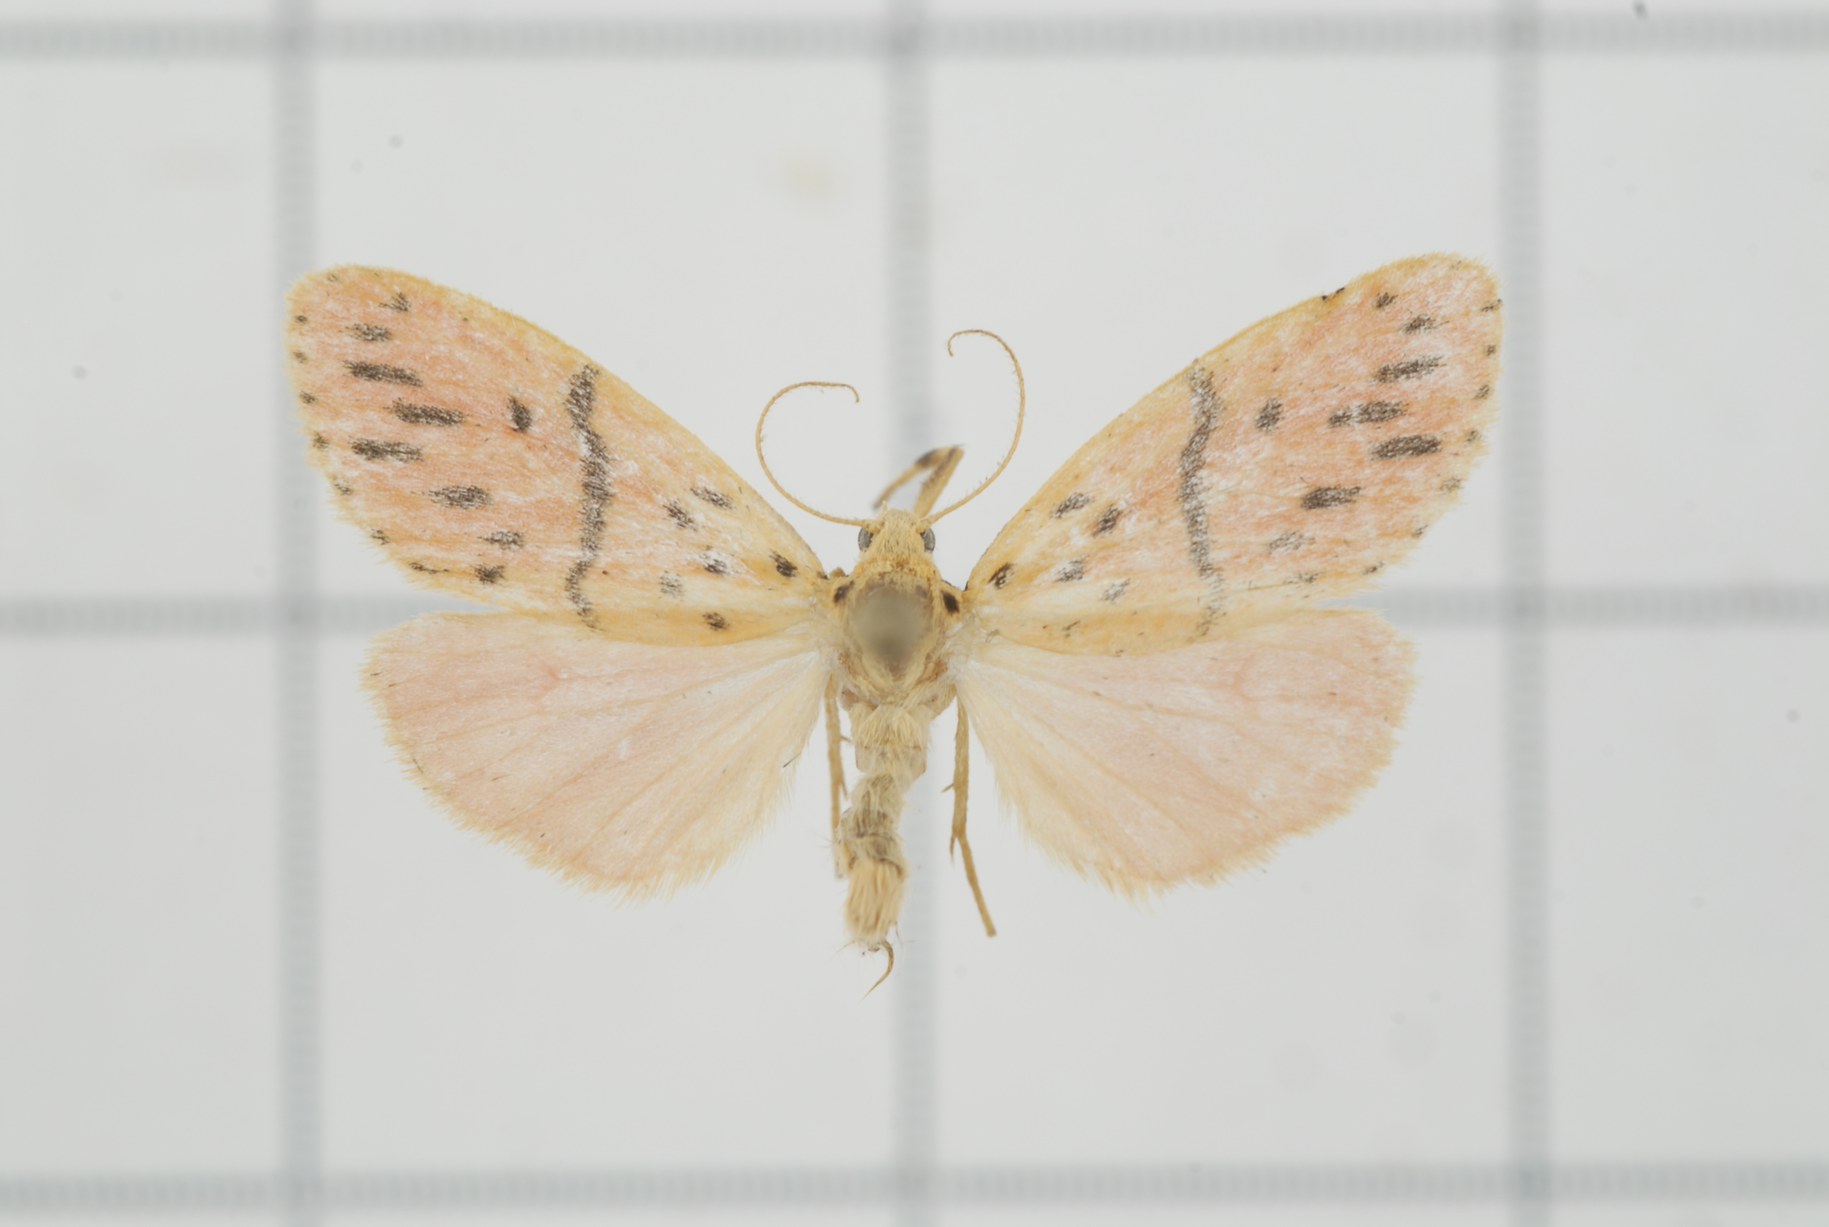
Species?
Miltochrista arcuata
